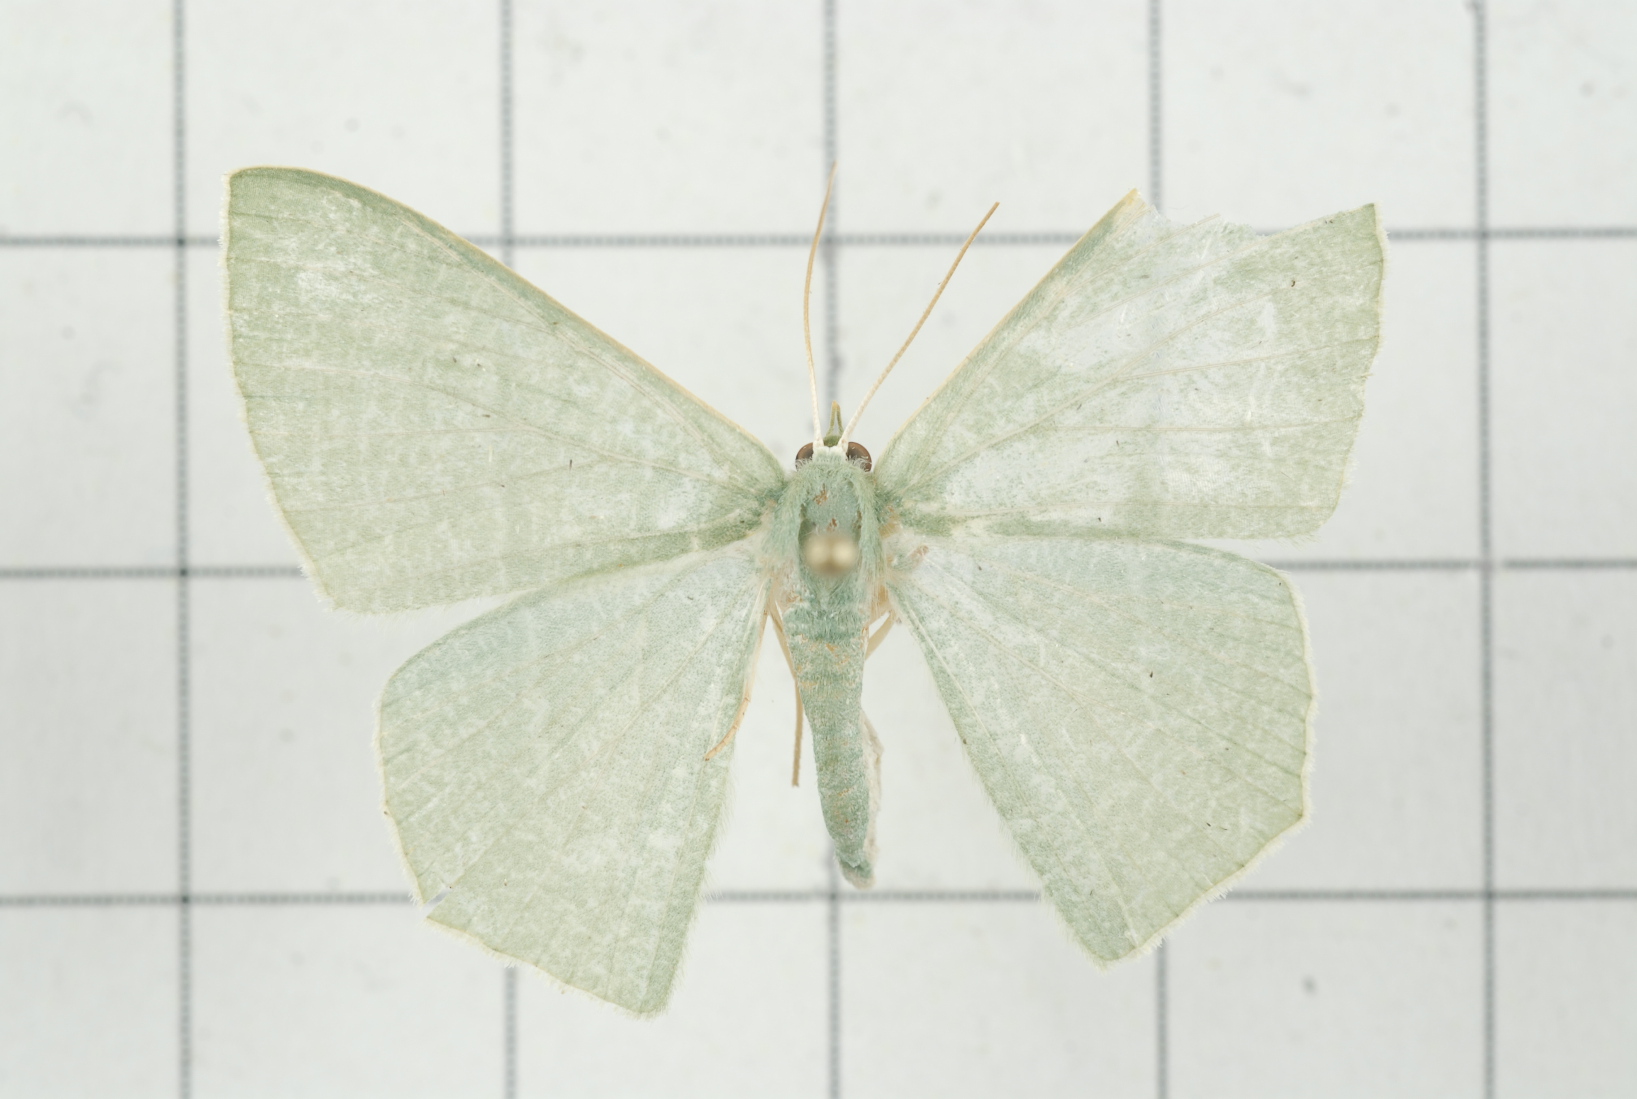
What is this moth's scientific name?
Pelagodes subquadraria
